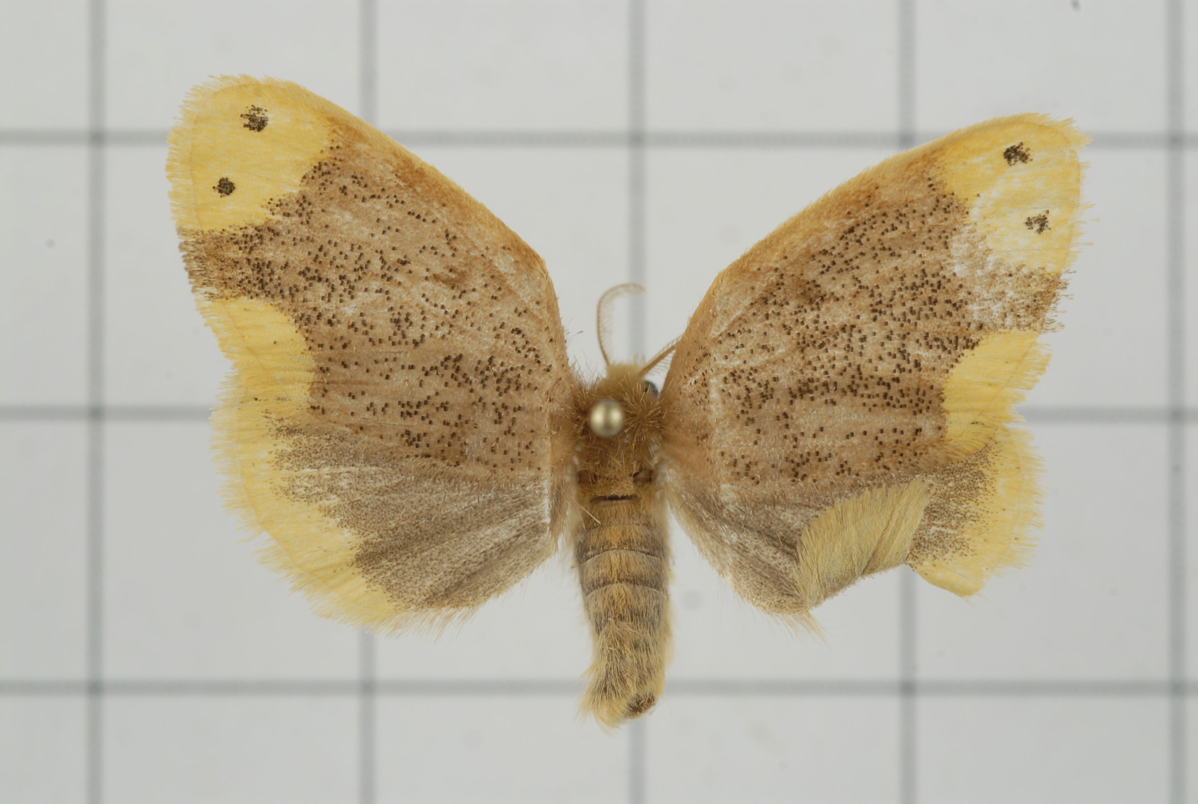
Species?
Arna bipunctapex
